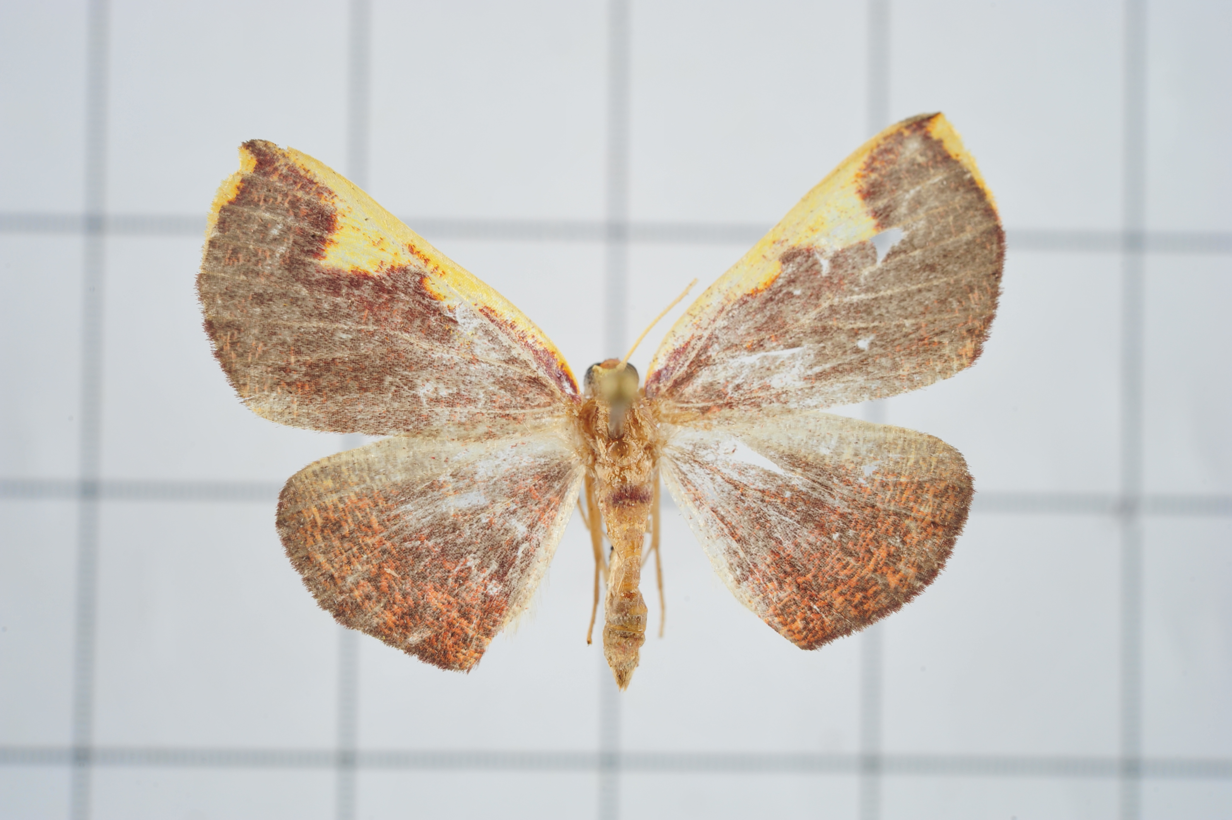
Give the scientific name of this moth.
Nothomiza flavicosta
